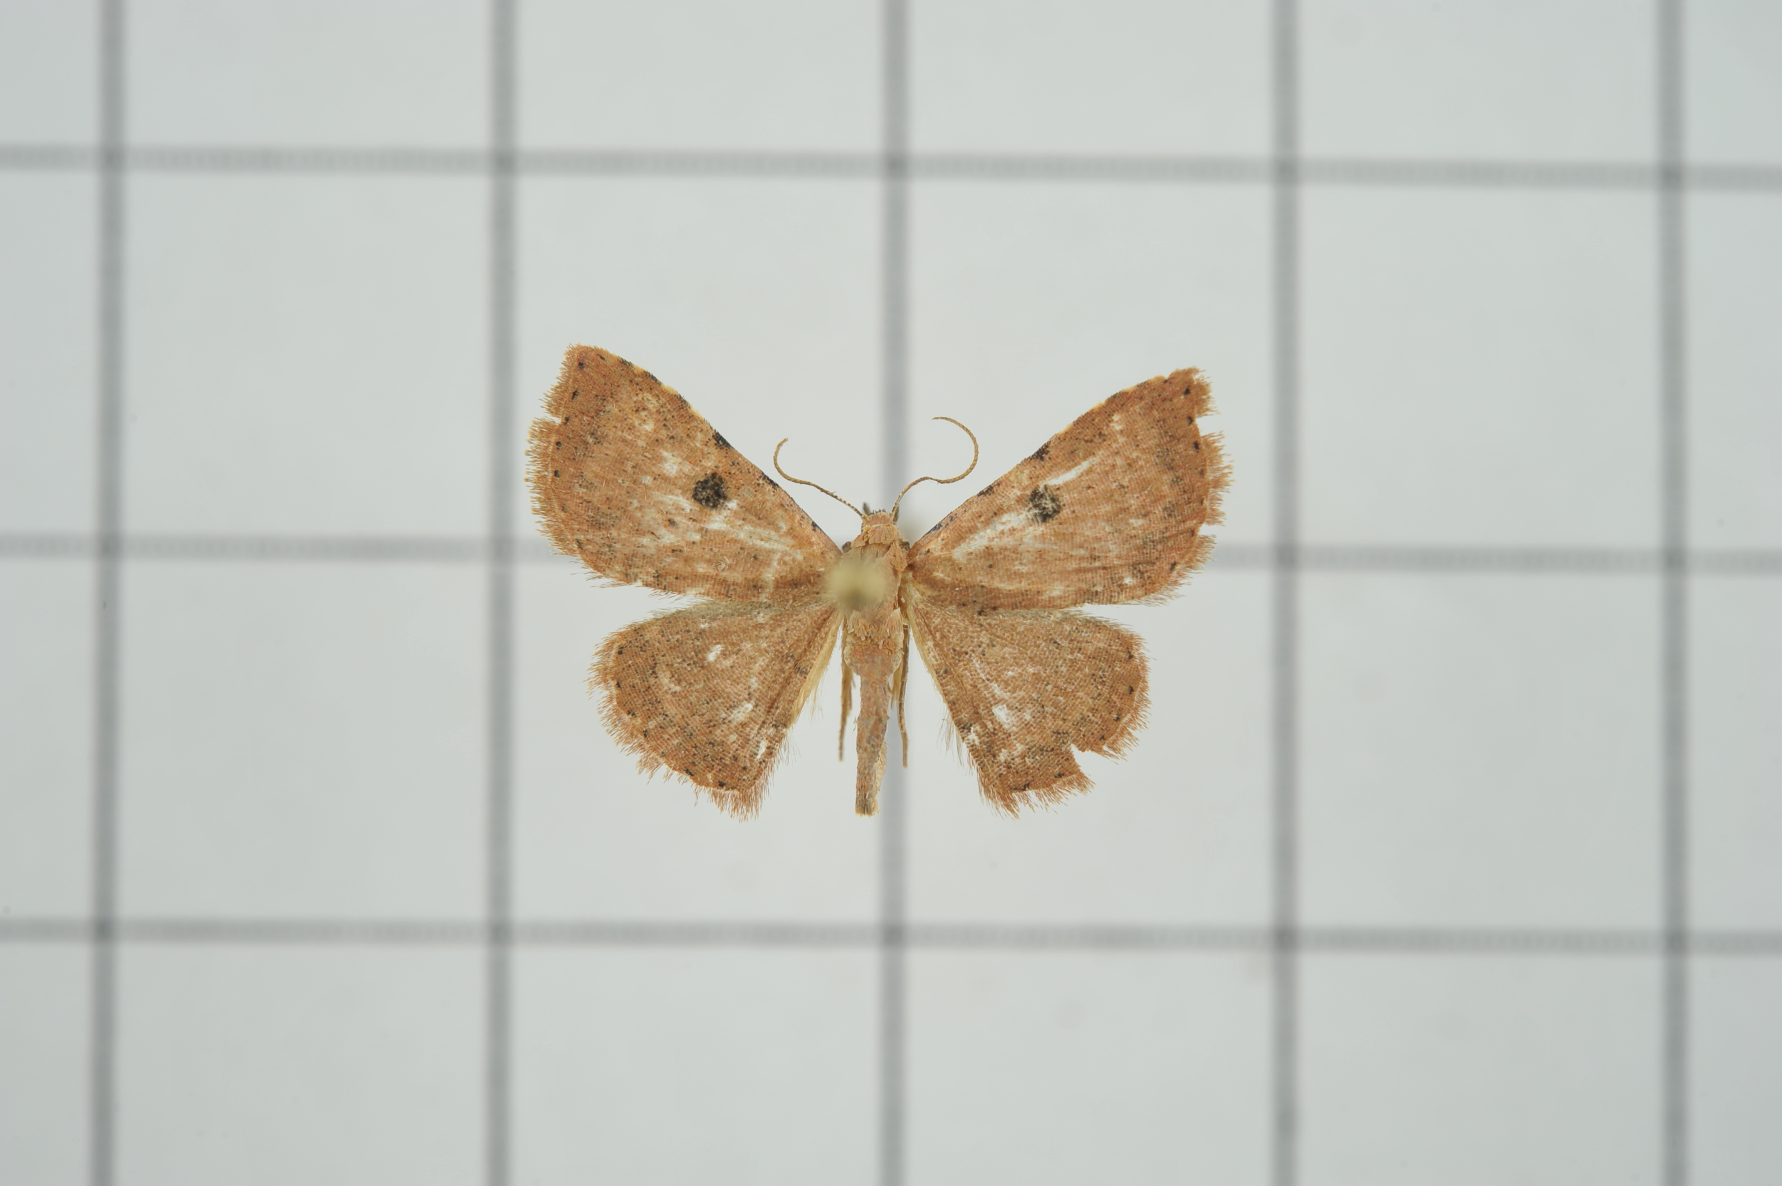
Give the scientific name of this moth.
Corgatha trichogyia
